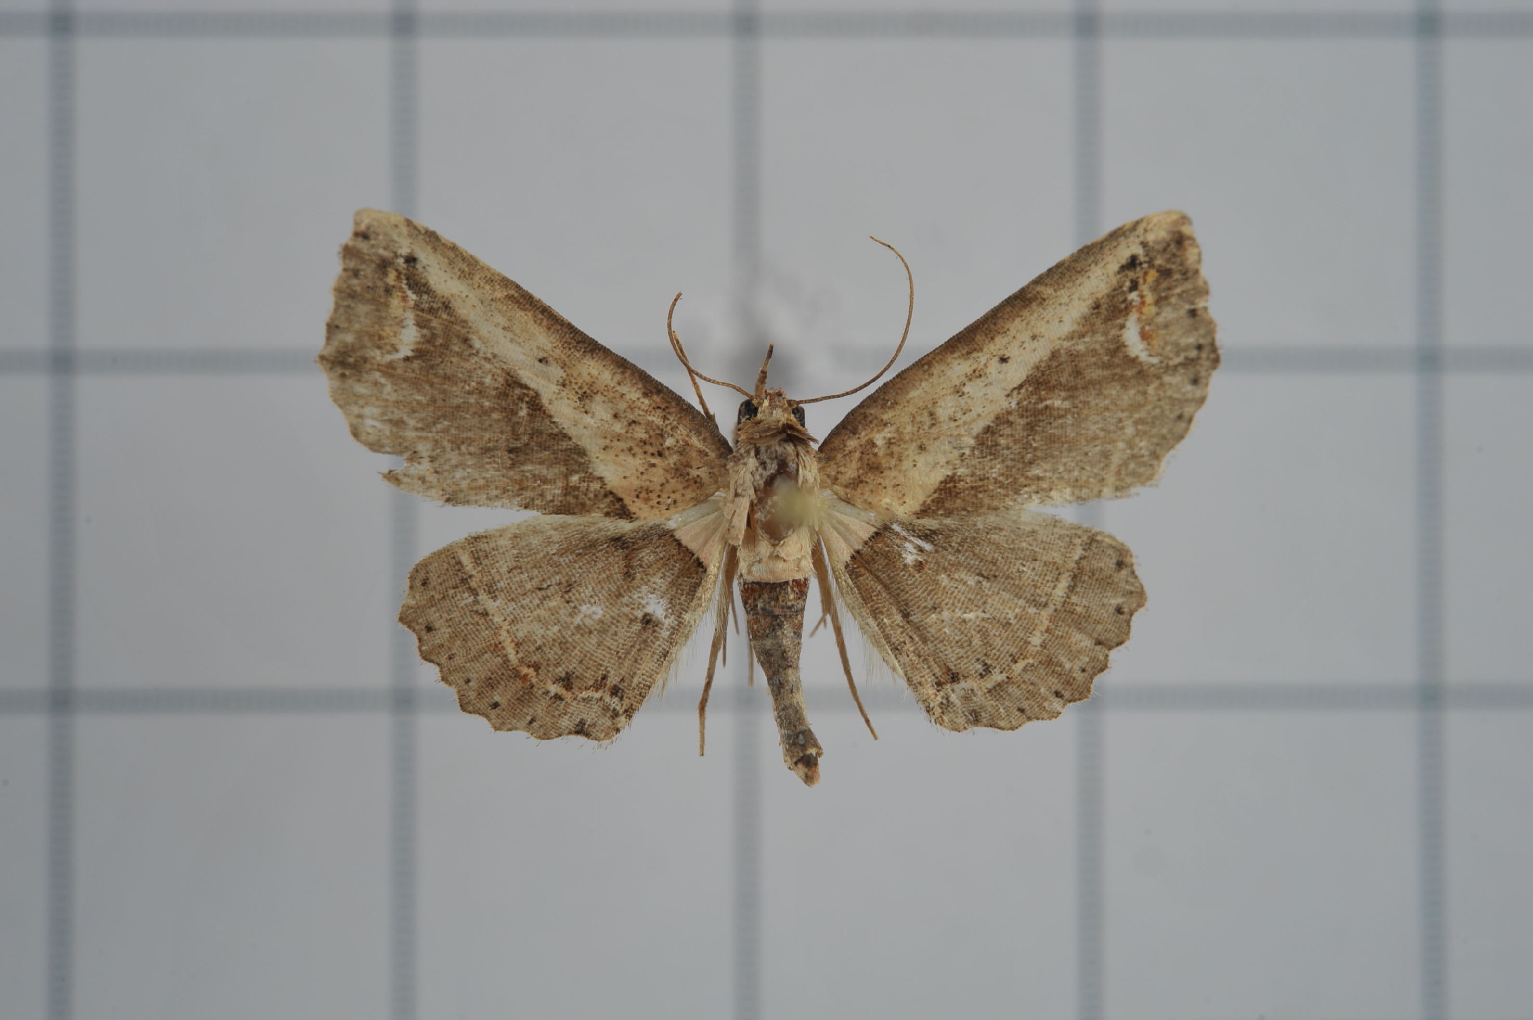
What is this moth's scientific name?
Lophoruza lunifera
